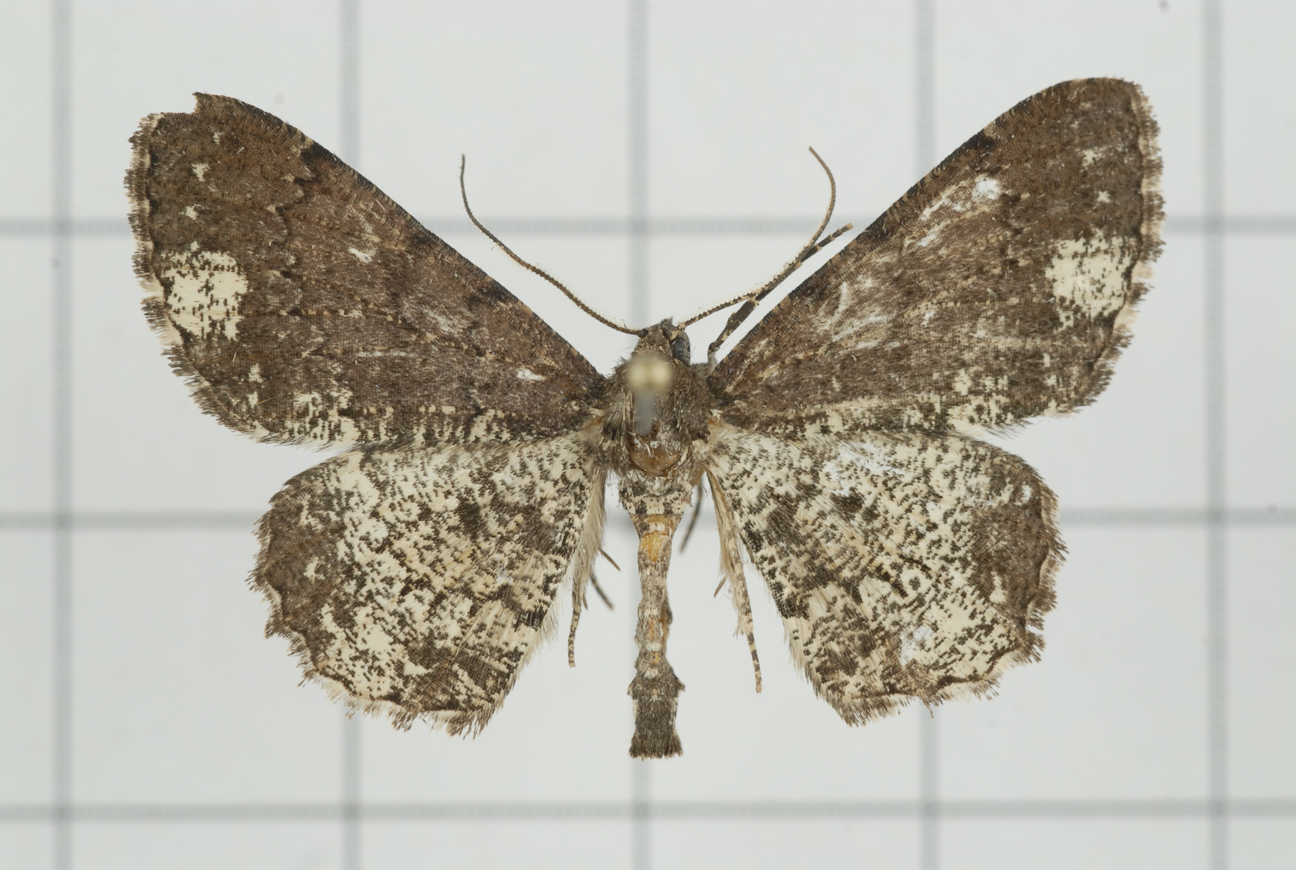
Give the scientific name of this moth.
Abaciscus tristis tristis
